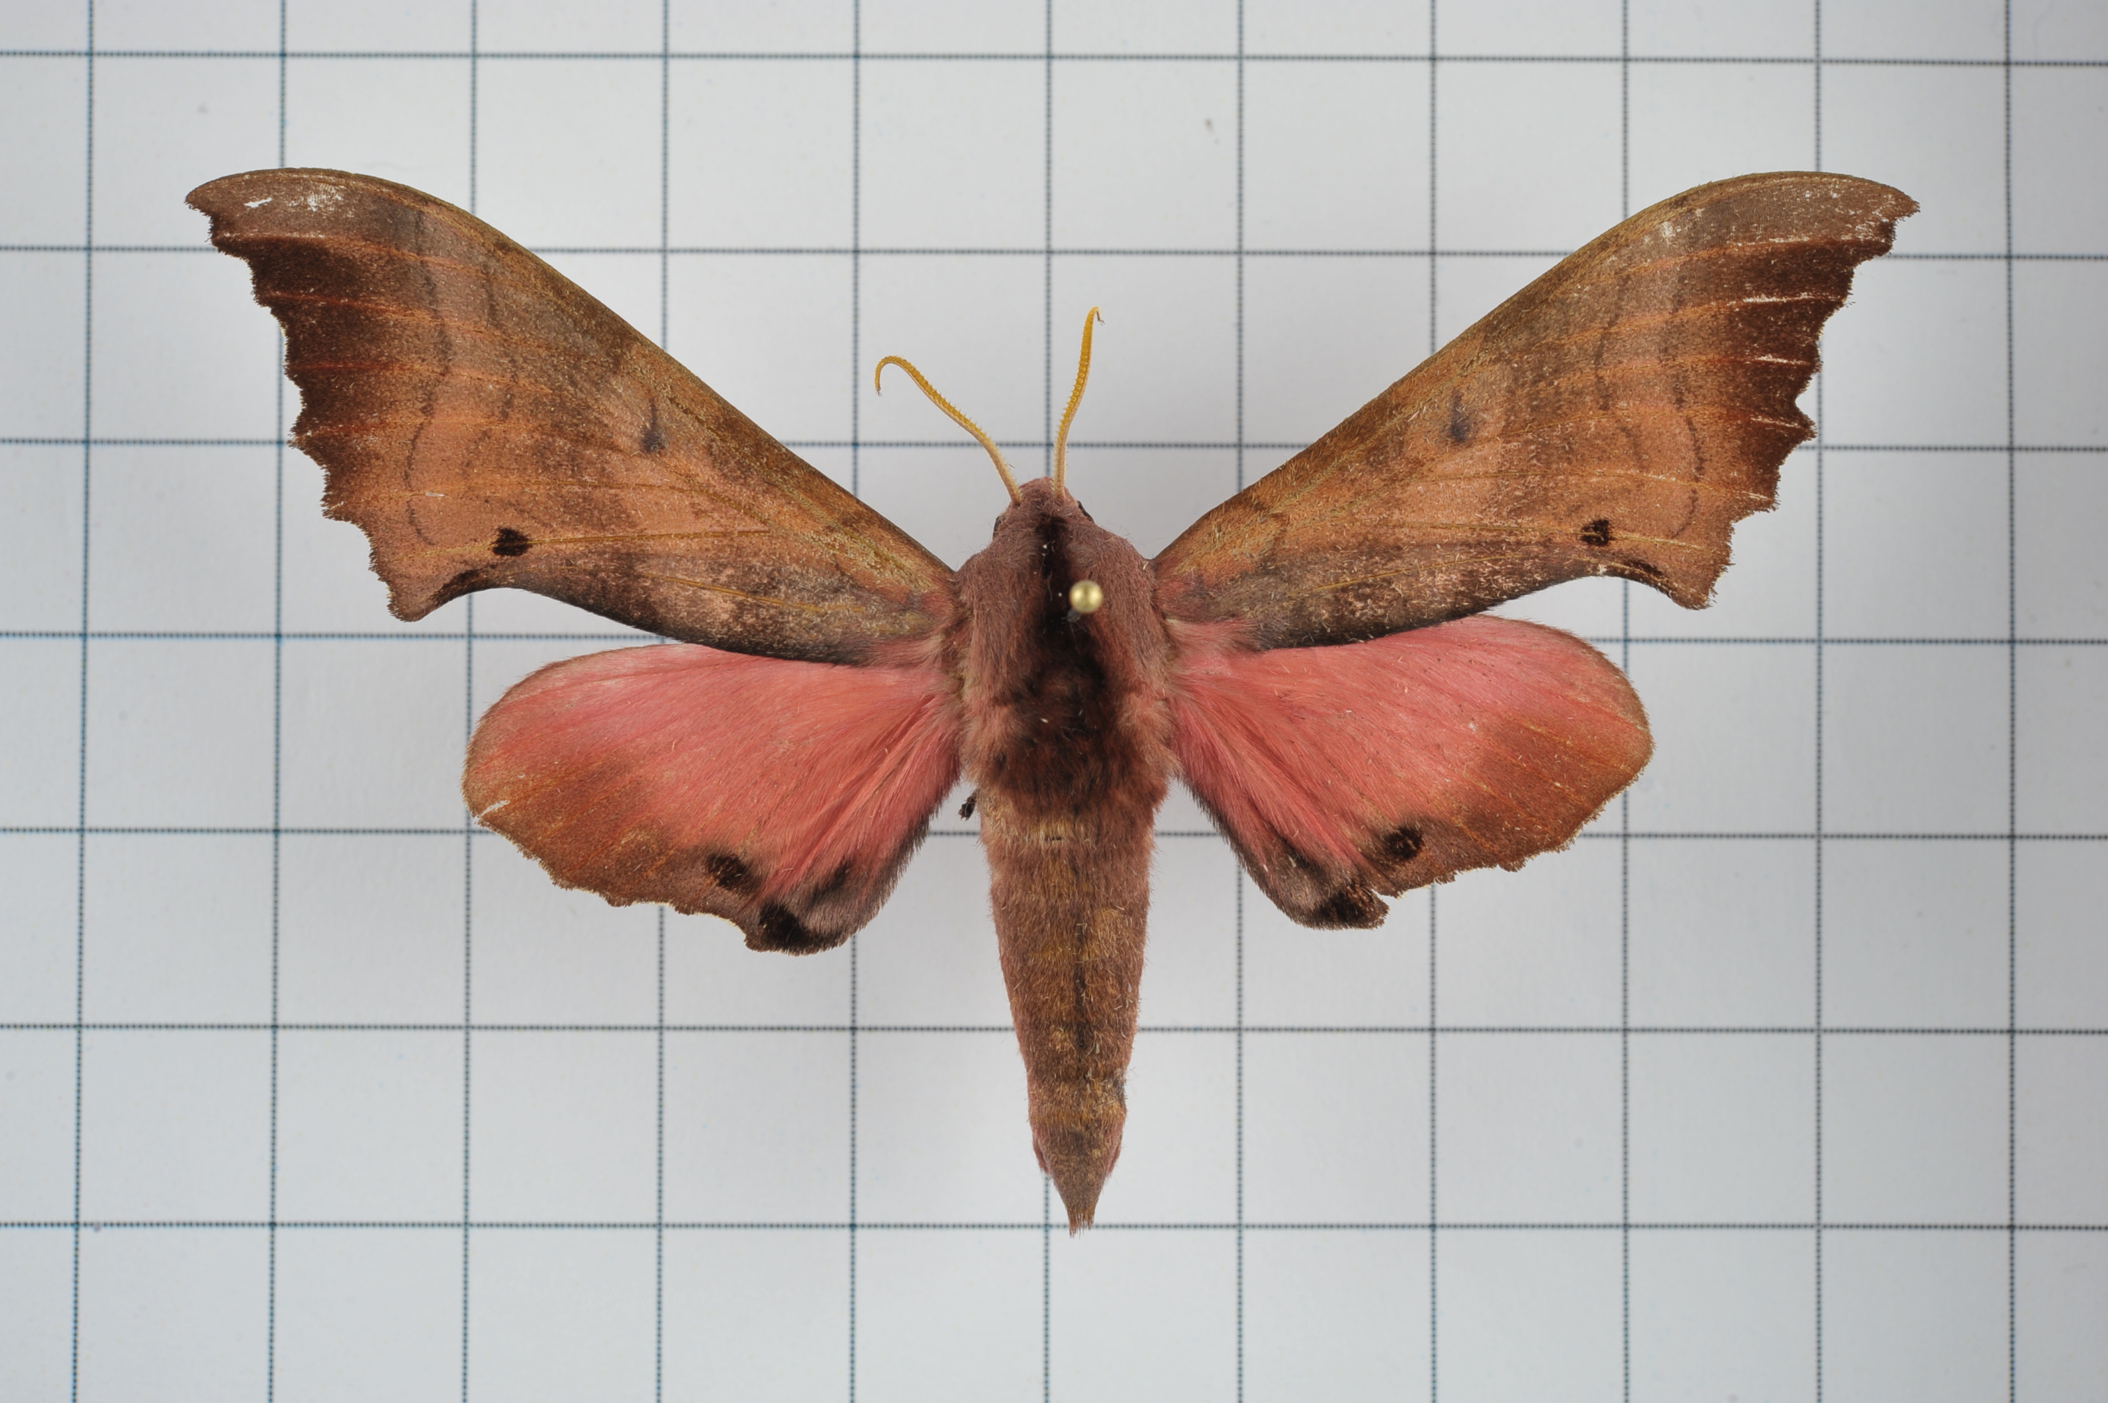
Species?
Marumba gaschkewitschii gressitti
